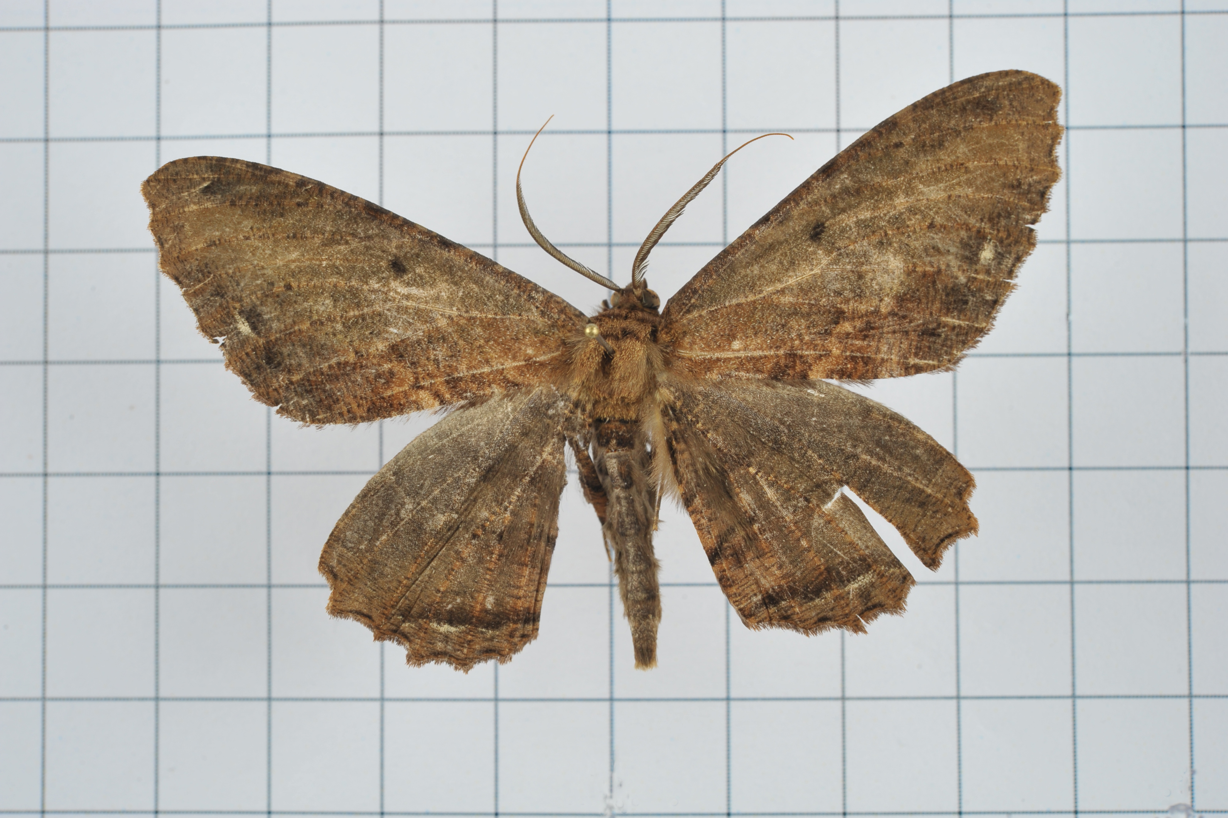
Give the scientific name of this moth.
Chorodna creataria
